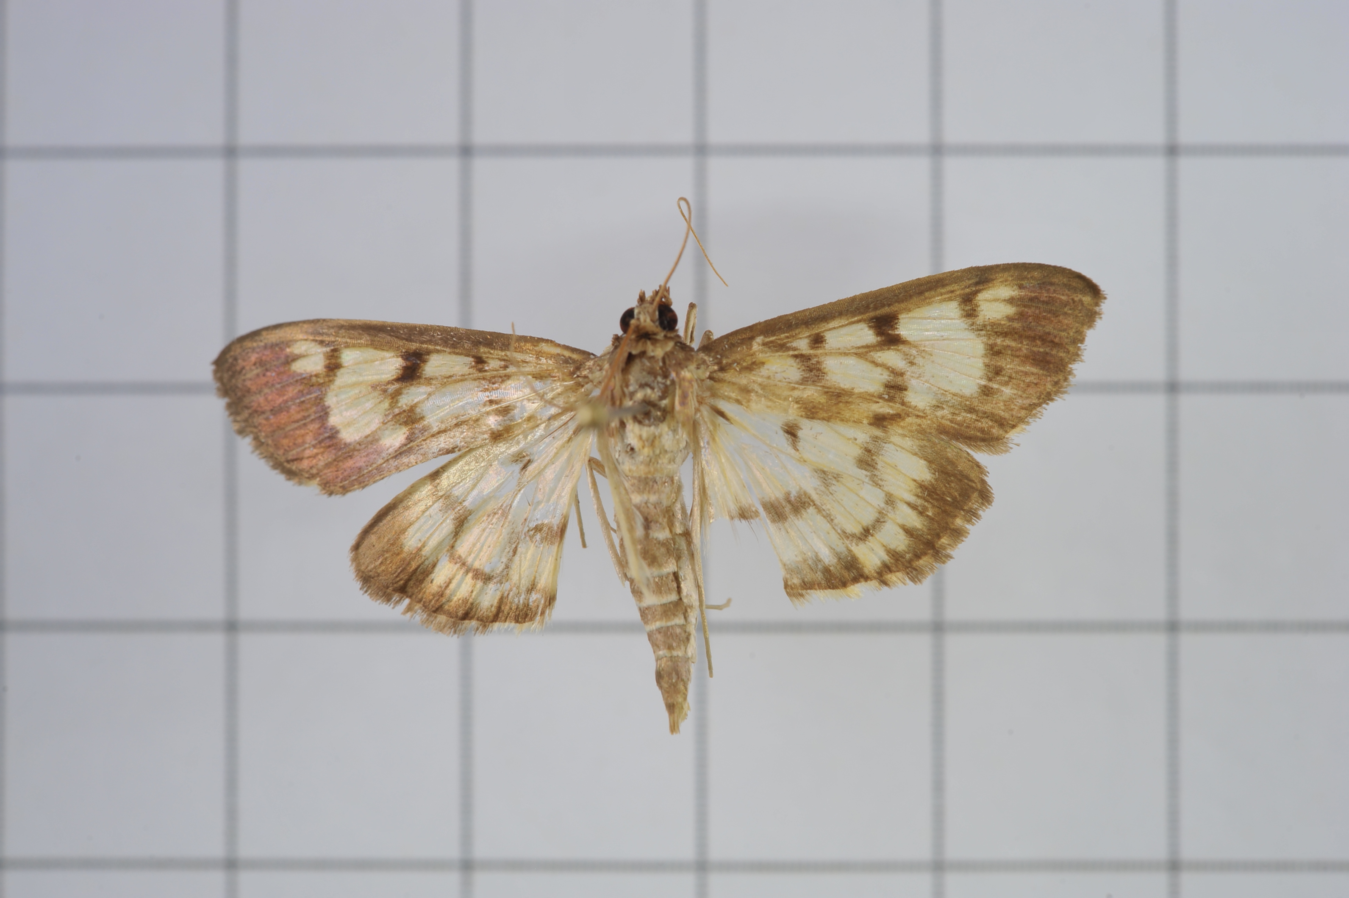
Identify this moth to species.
Syllepte taiwanalis
